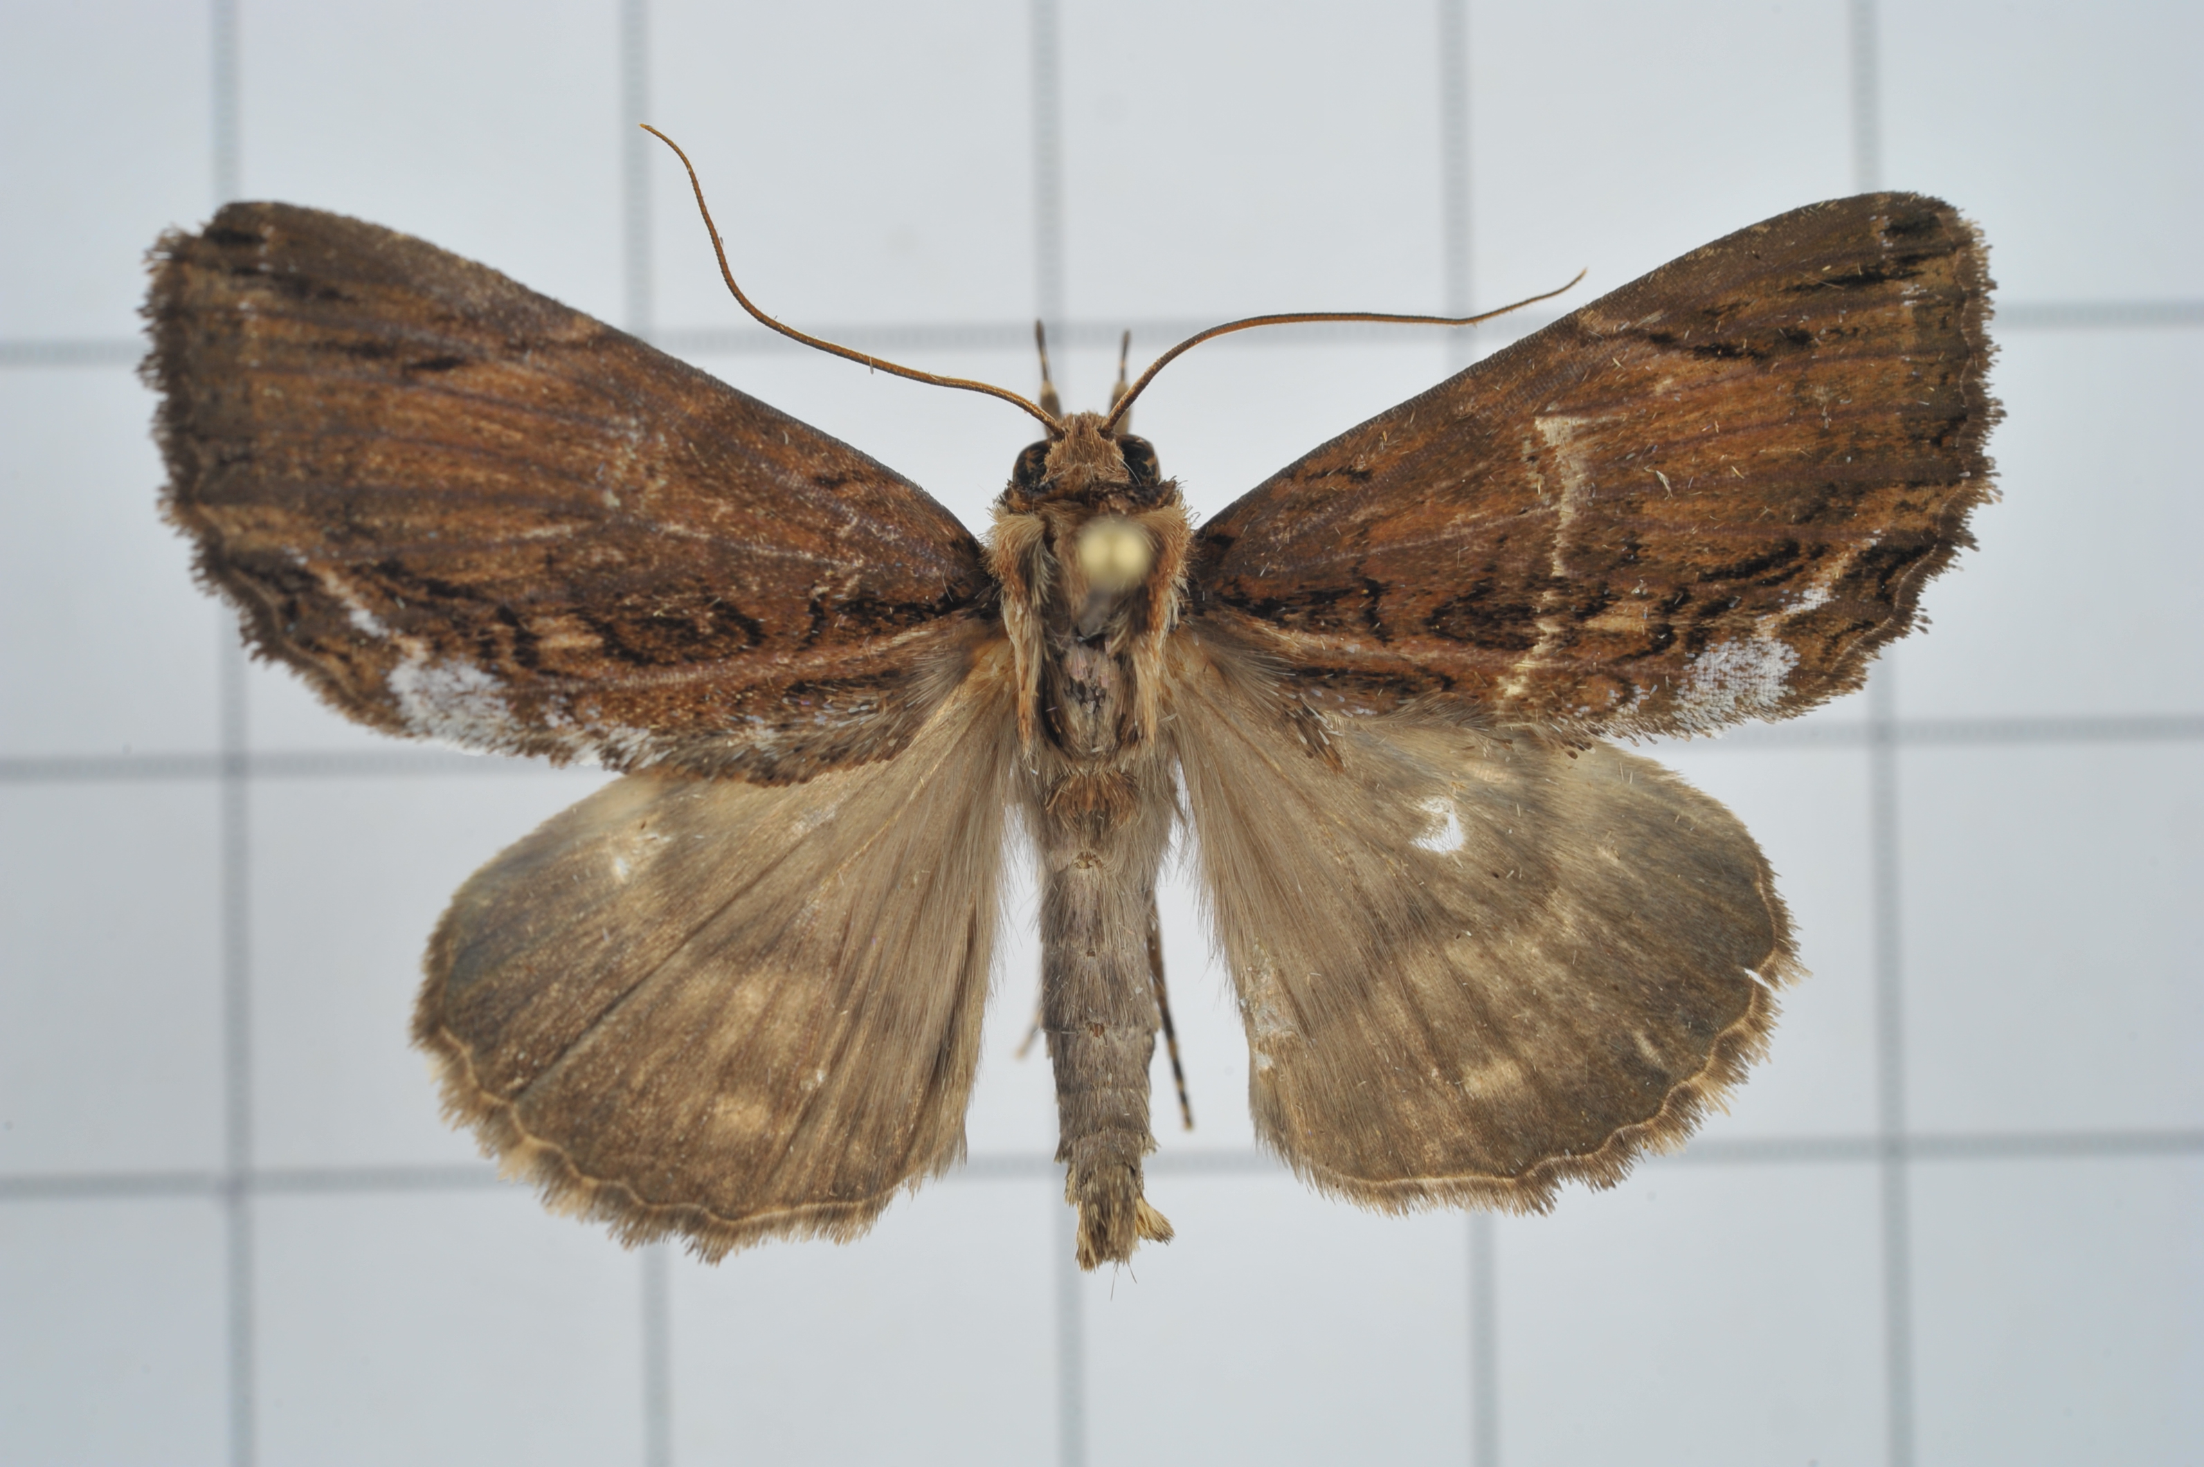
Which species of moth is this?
Ercheia umbrosa
